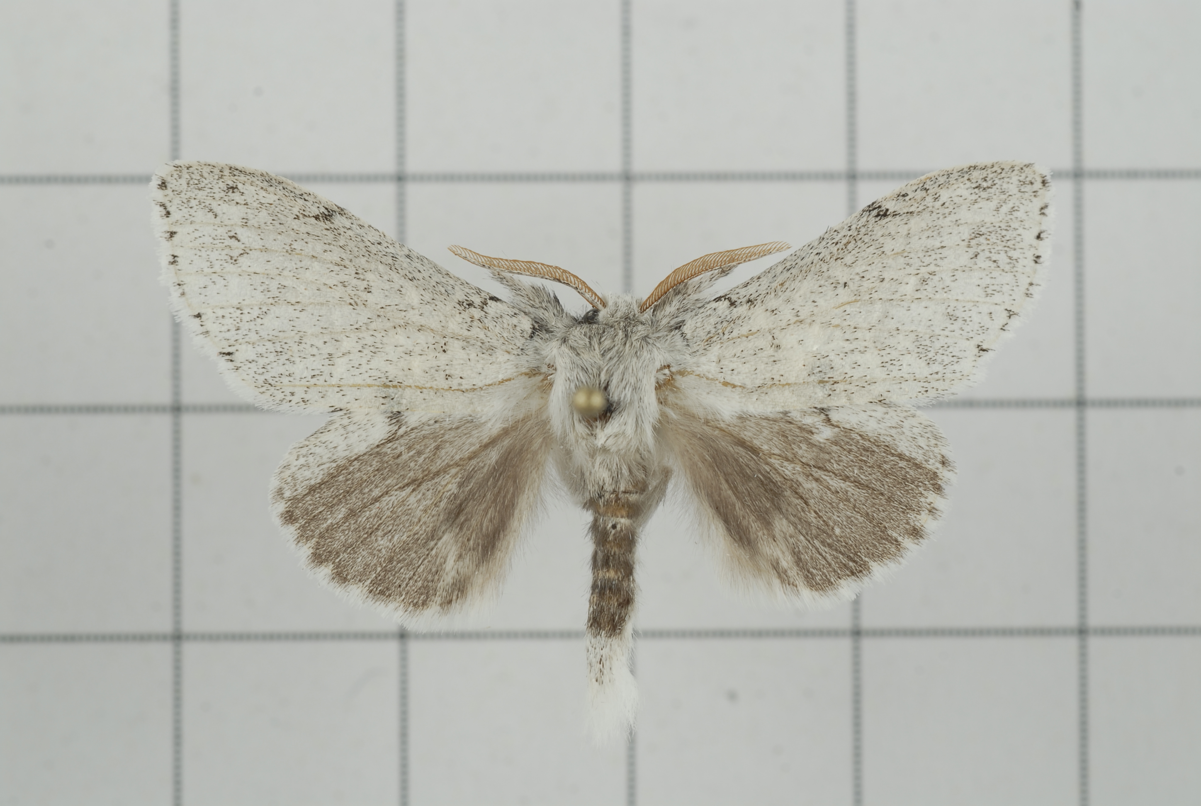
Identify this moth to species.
Cnethodonta grisescens baibarana
